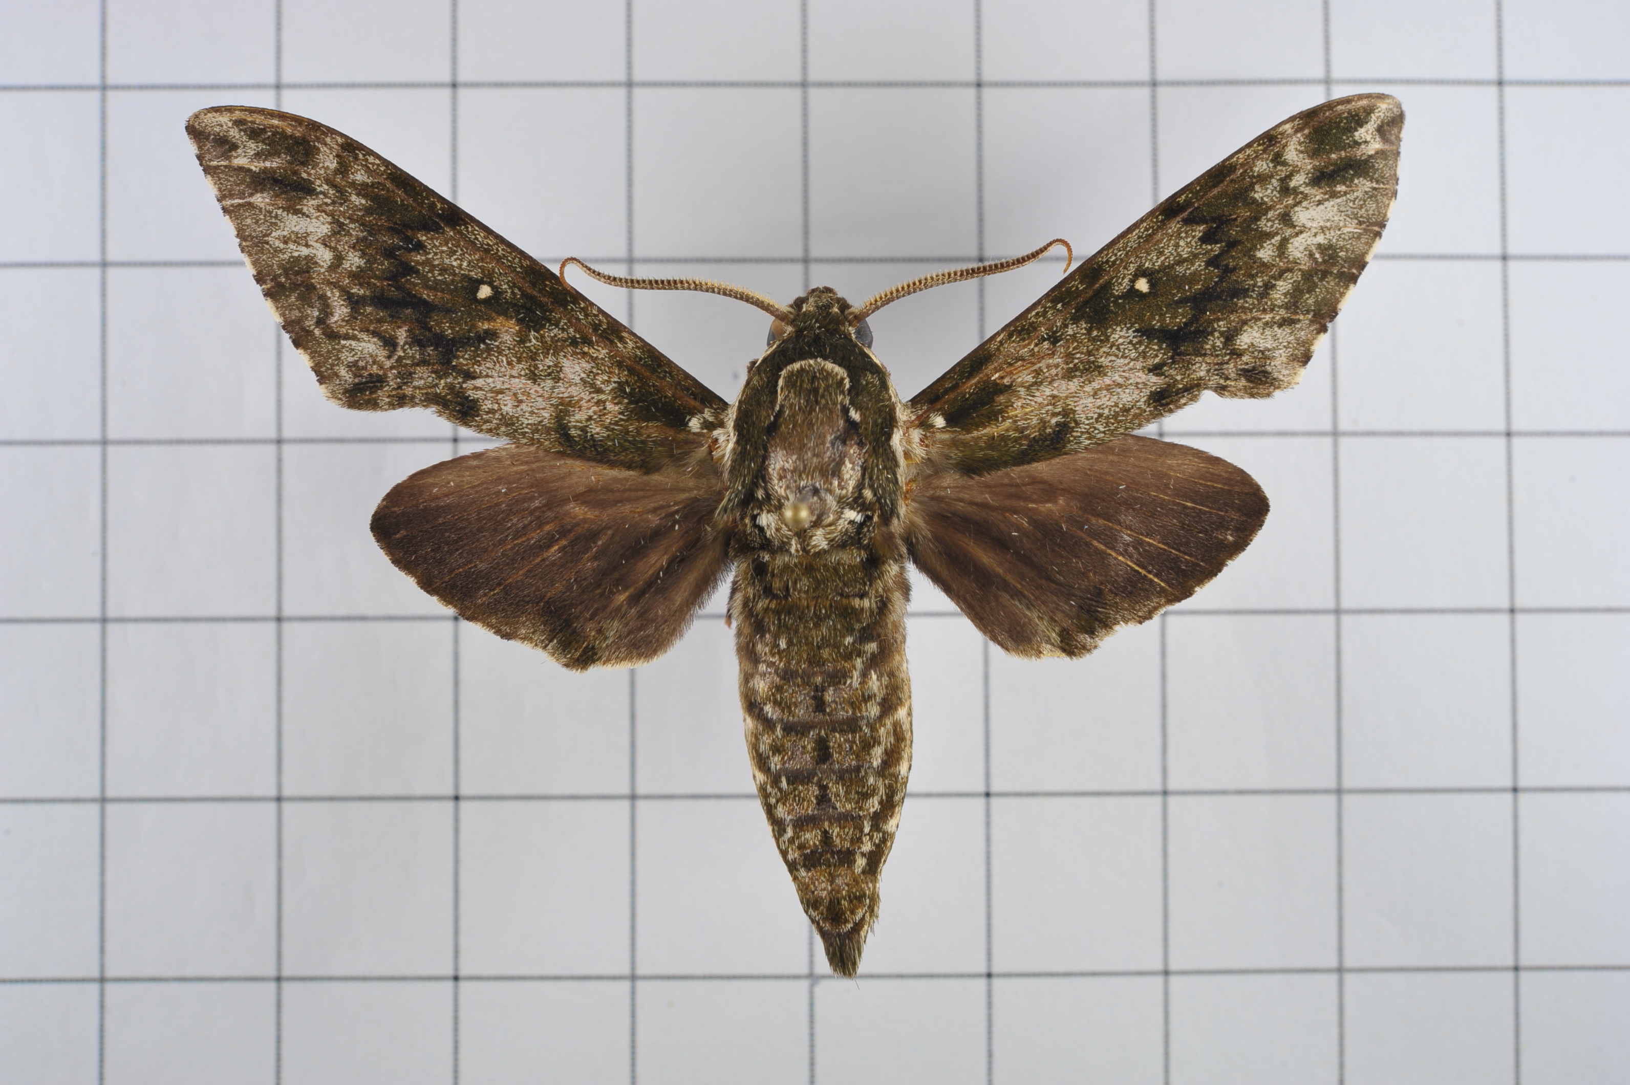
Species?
Dolbina formosana
